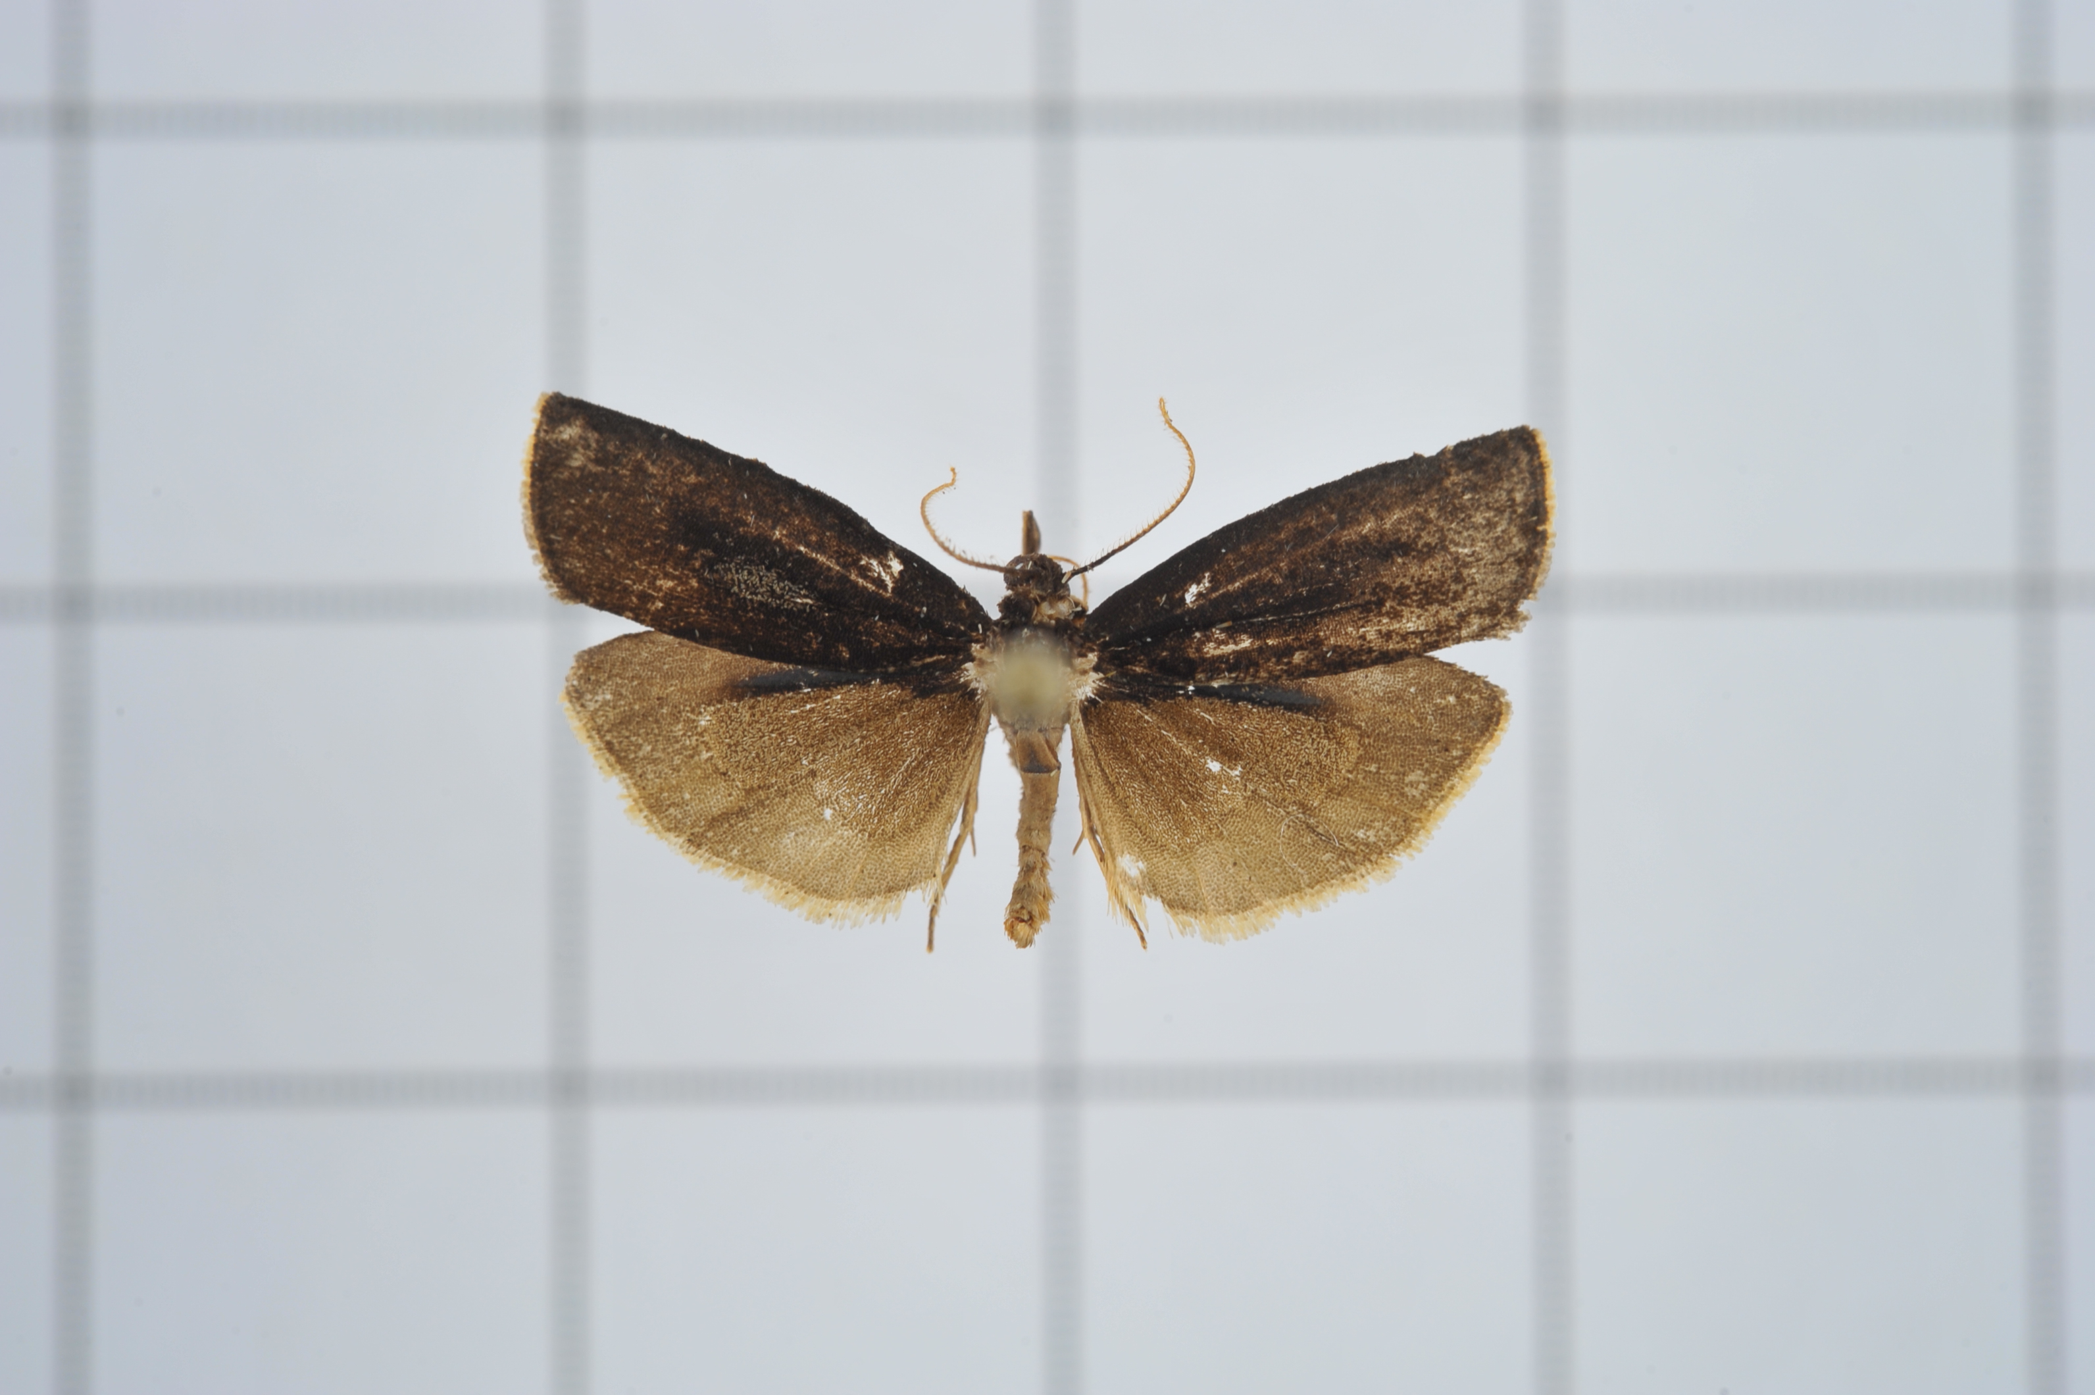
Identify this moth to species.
Blavia scoteola
